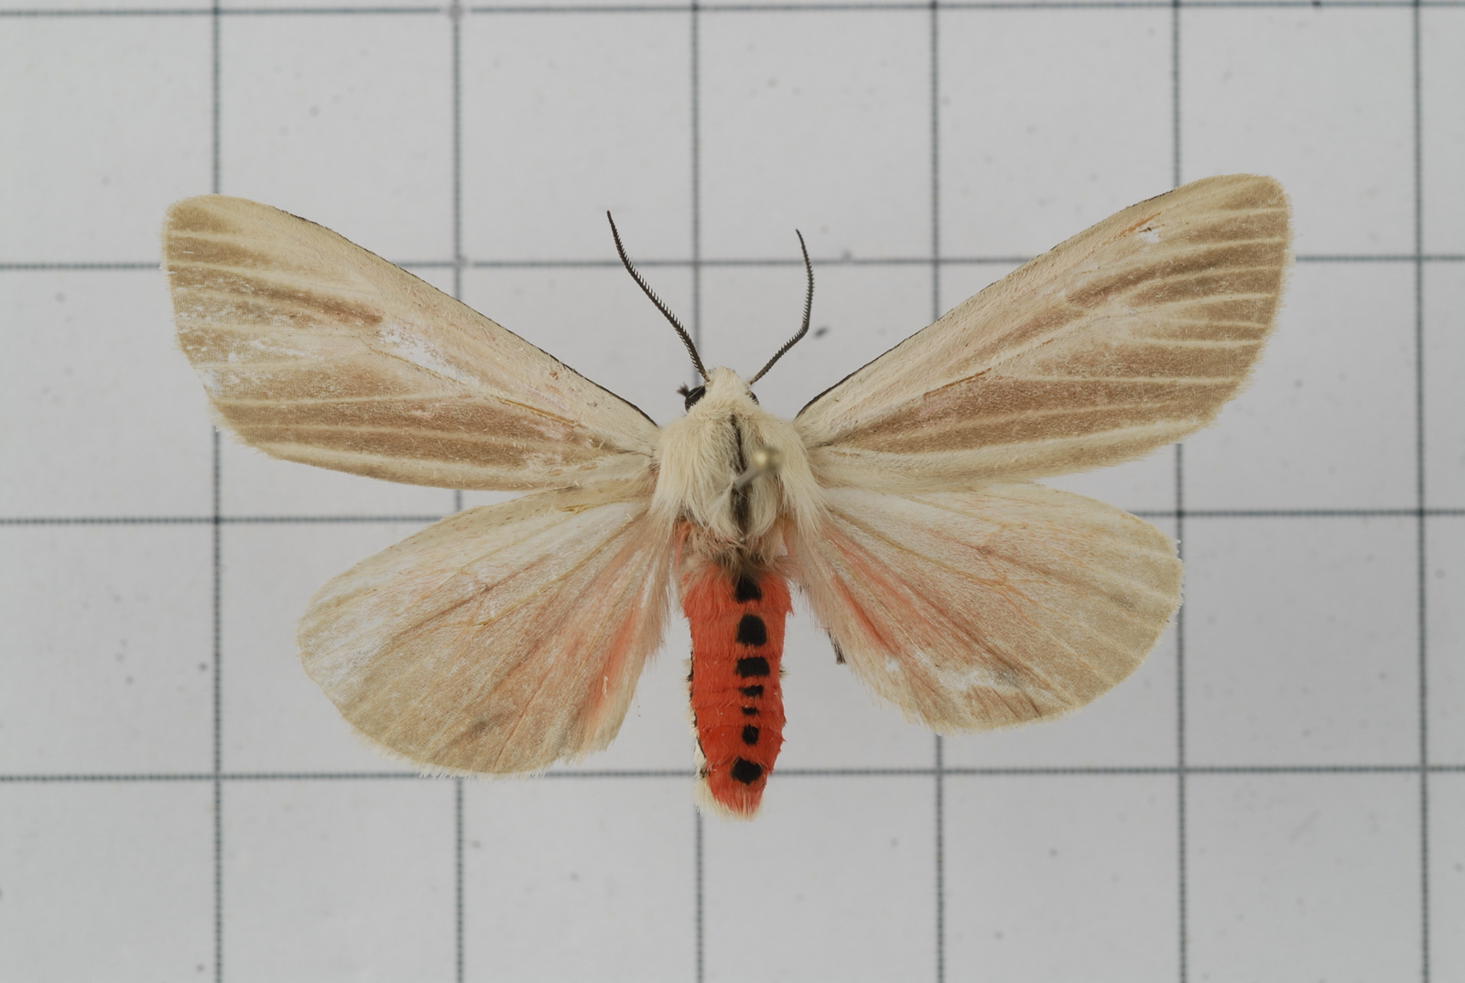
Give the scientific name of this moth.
Spilarctia contaminata
